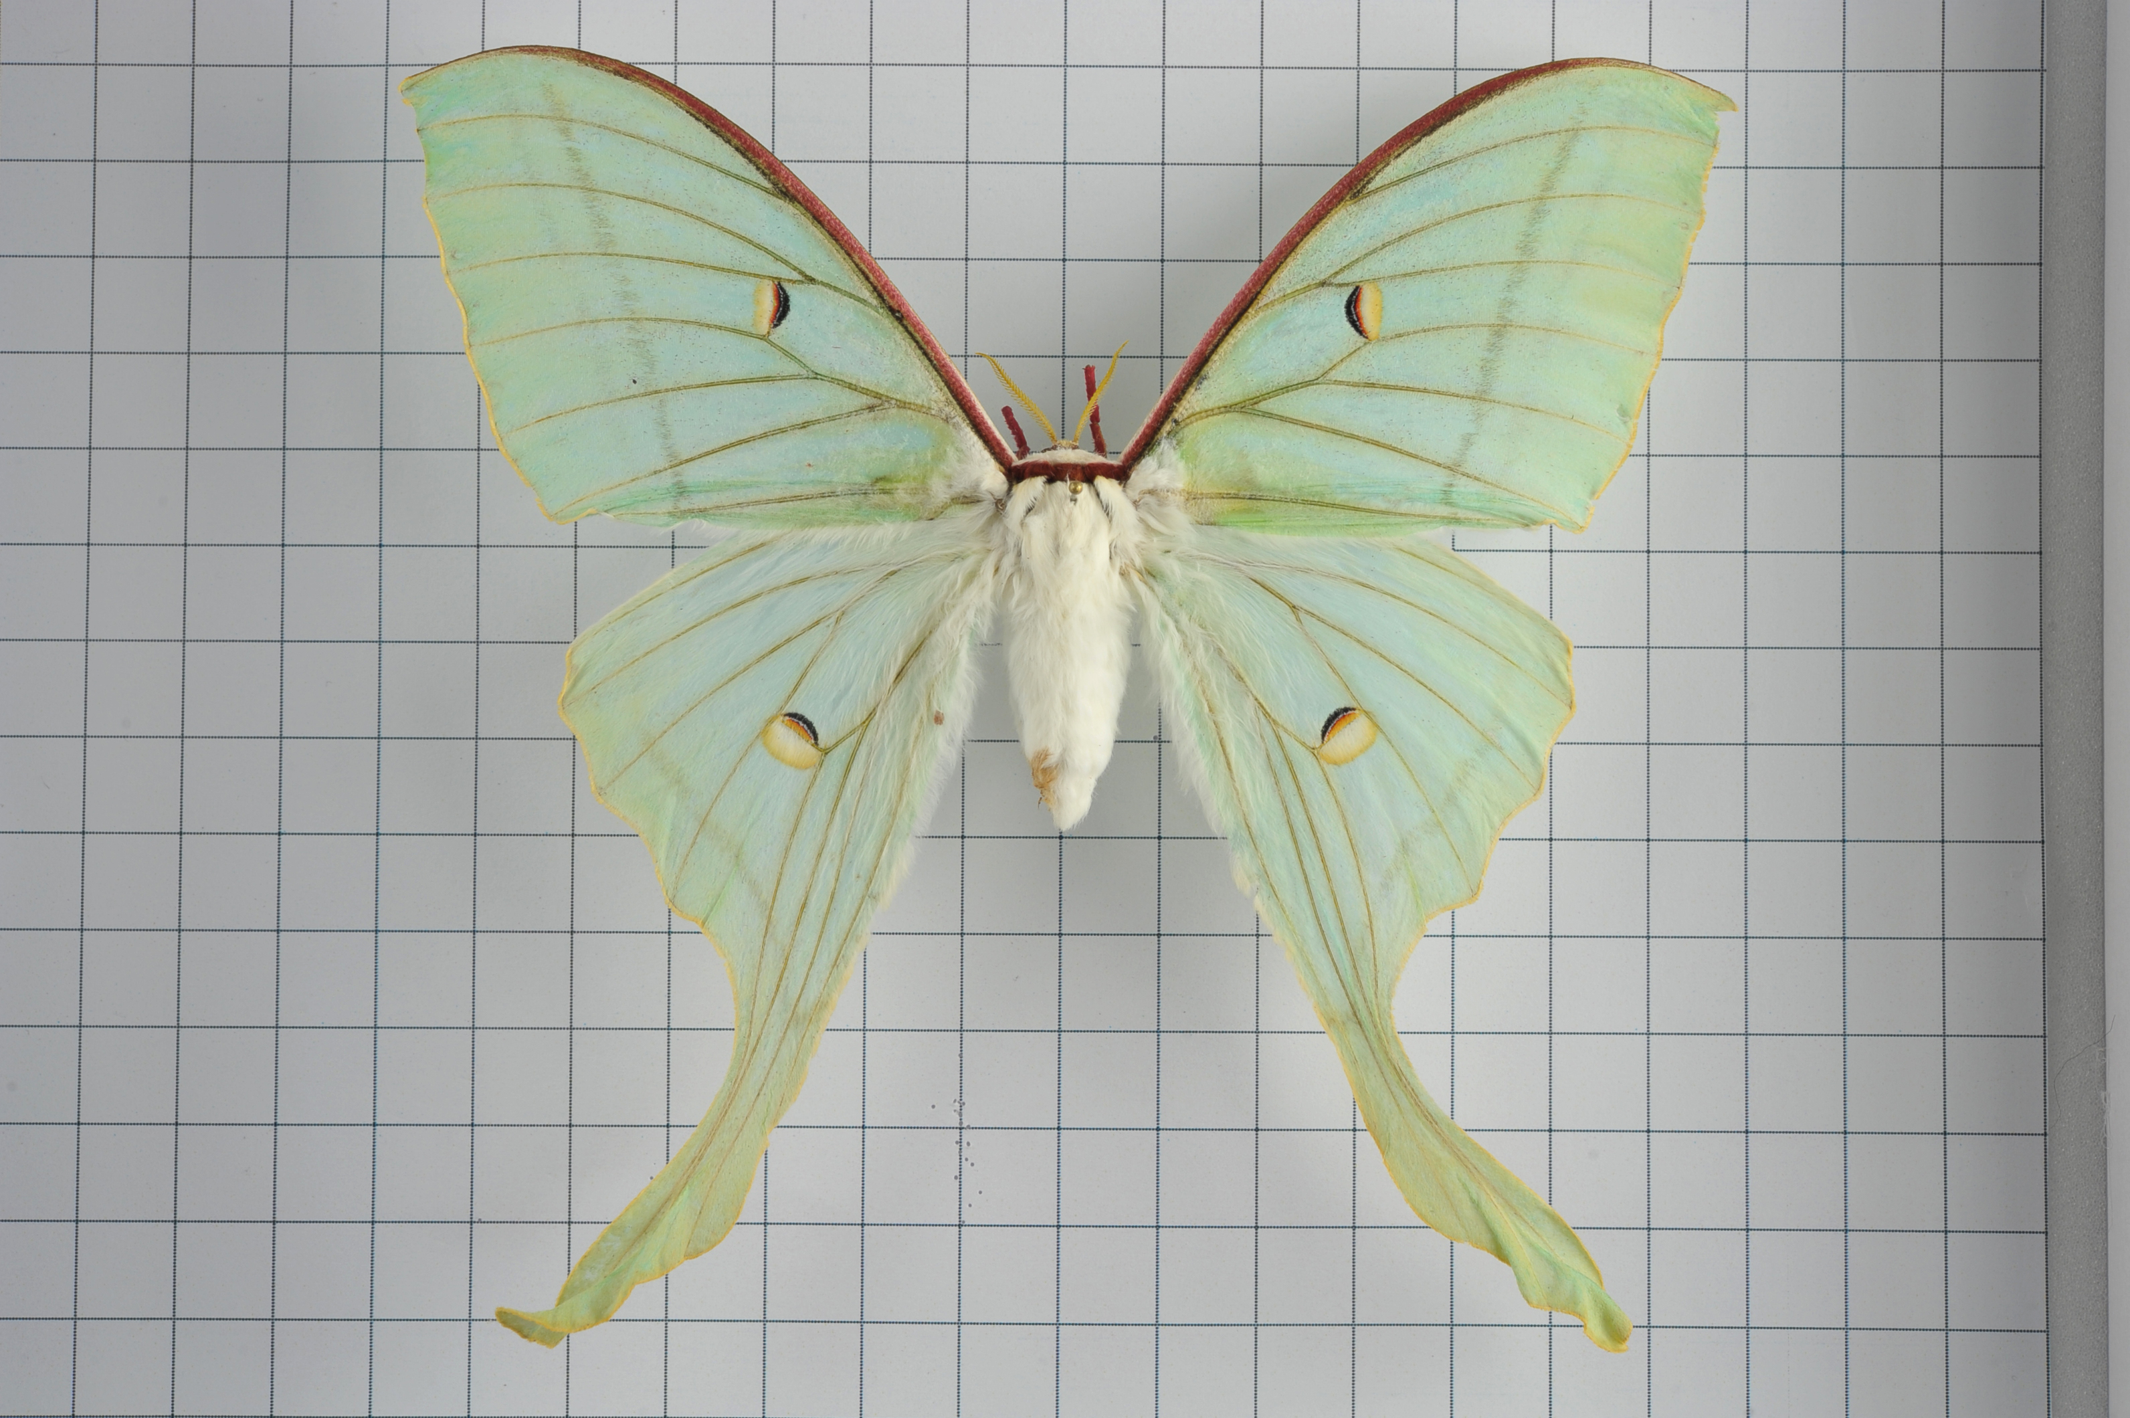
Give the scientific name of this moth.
Actias ningpoana ningtaiwana
